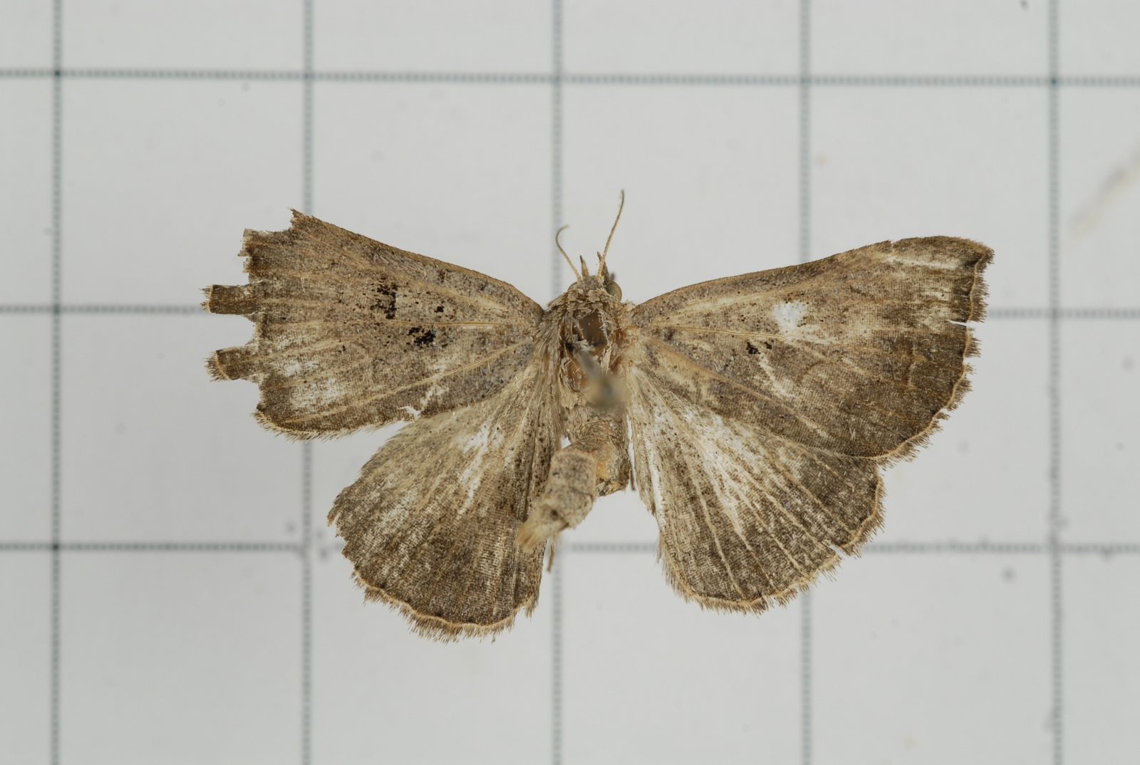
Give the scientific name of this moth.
Blasticorhinus rivulosa
